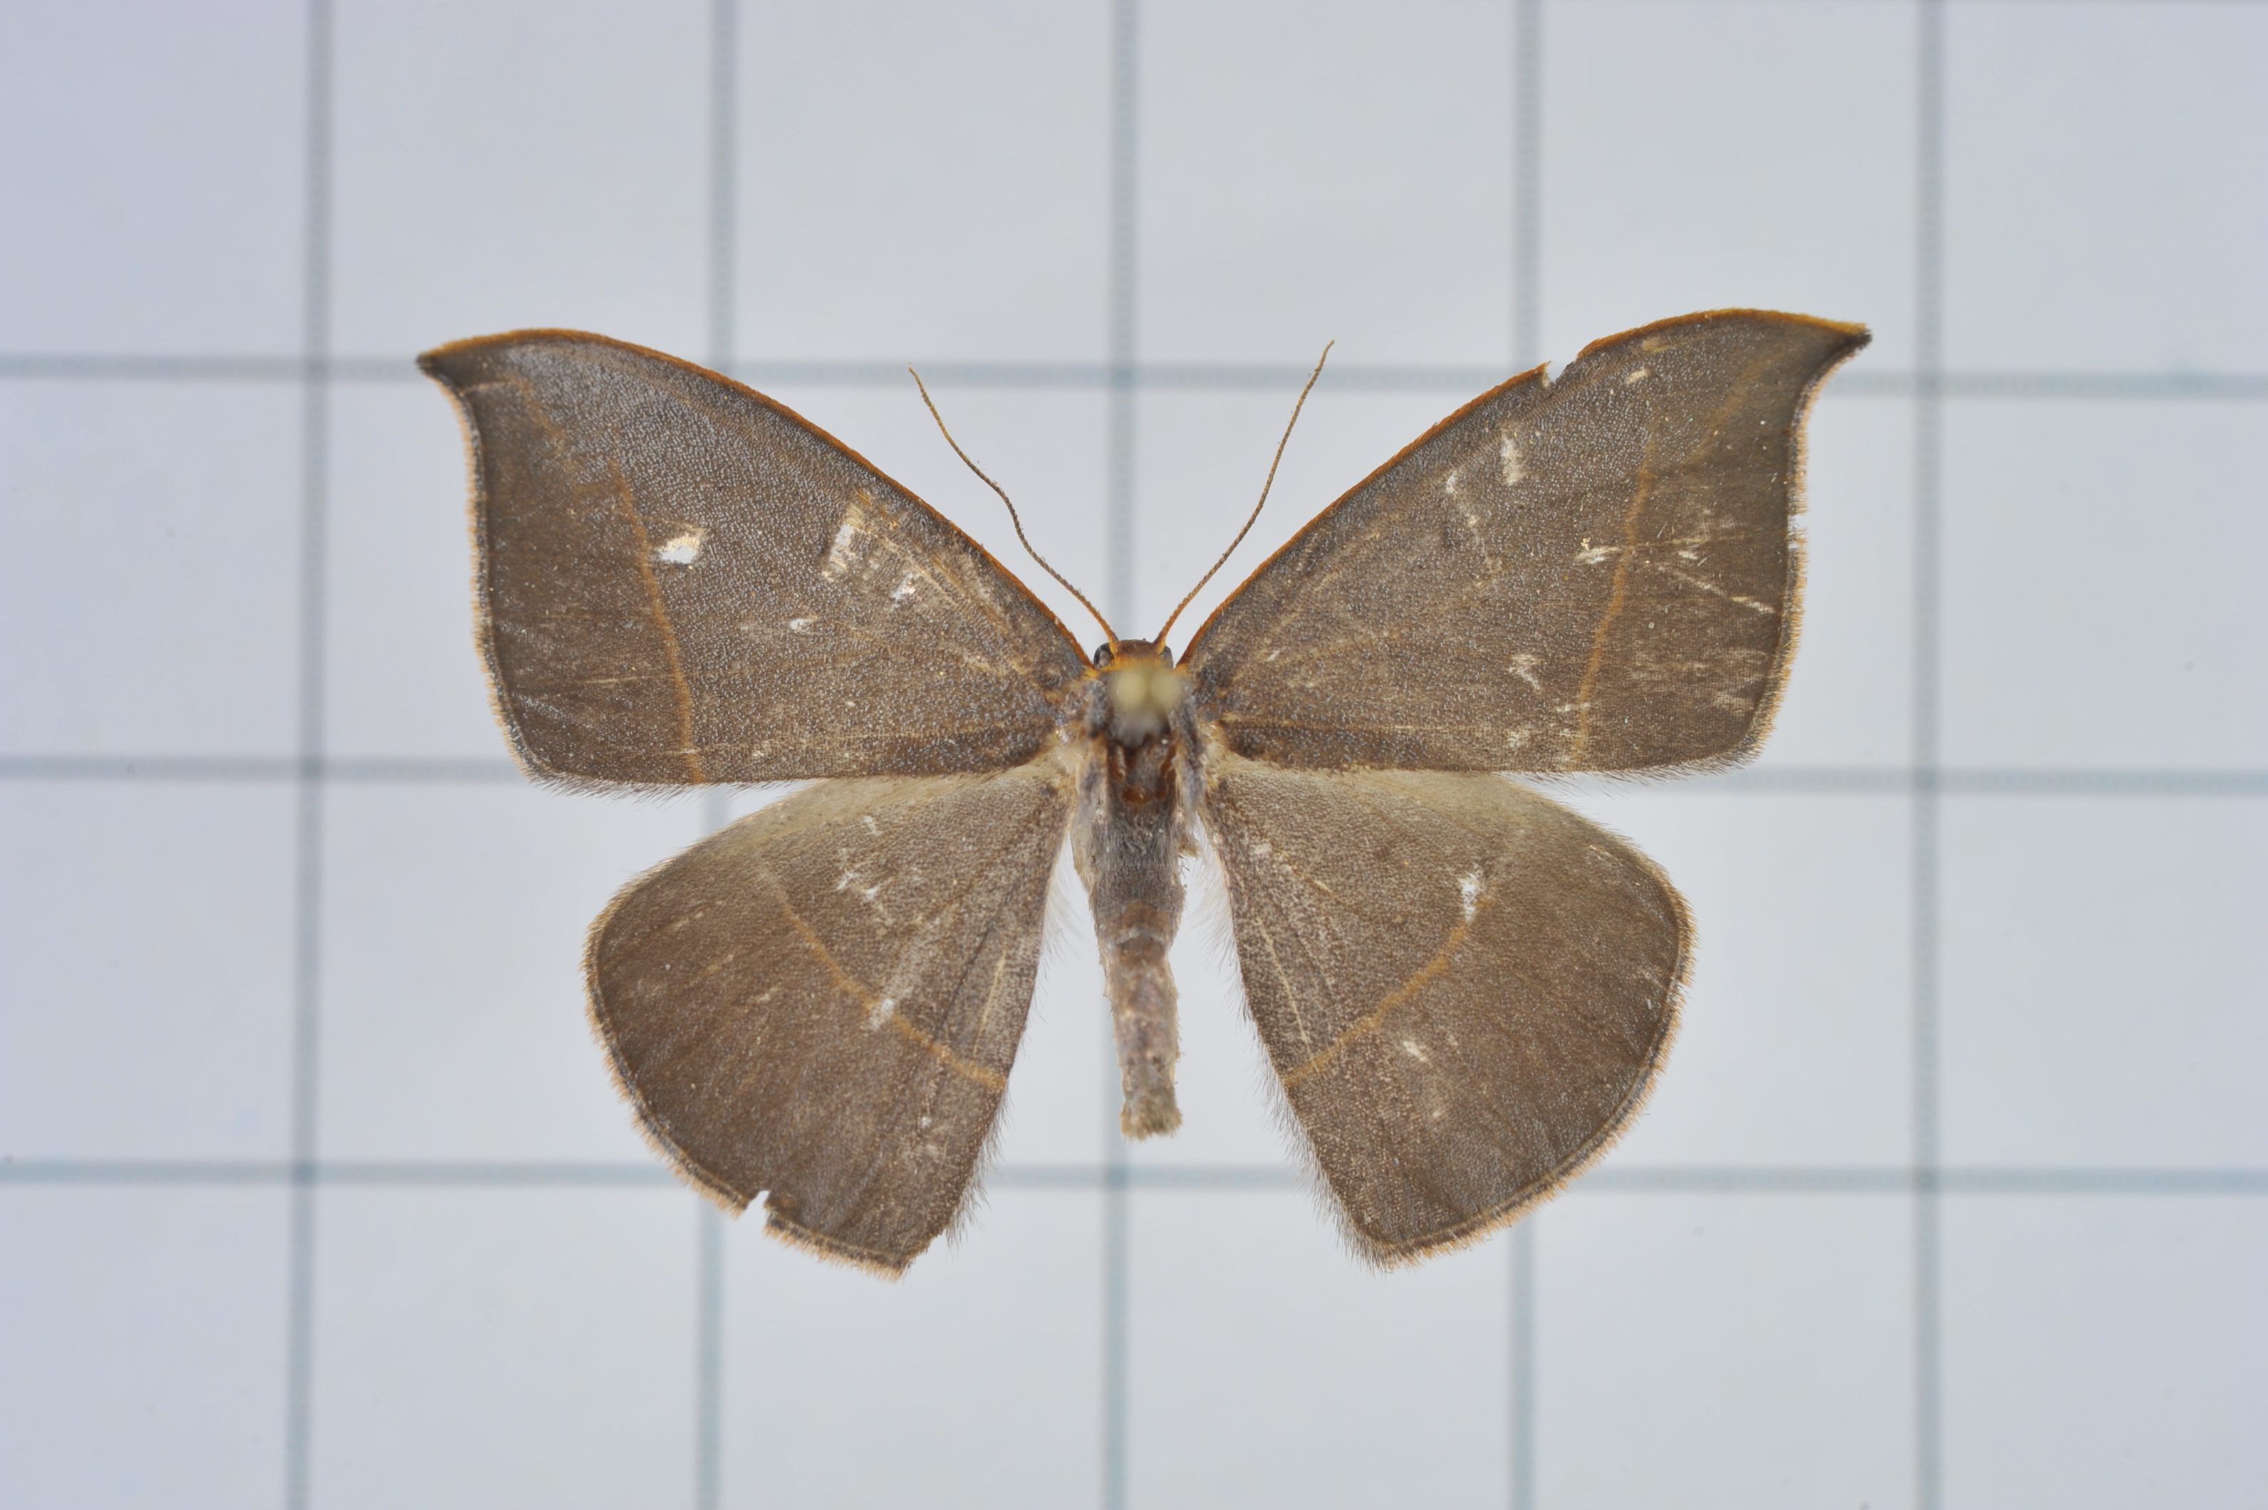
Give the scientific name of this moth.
Microblepsis violacea
